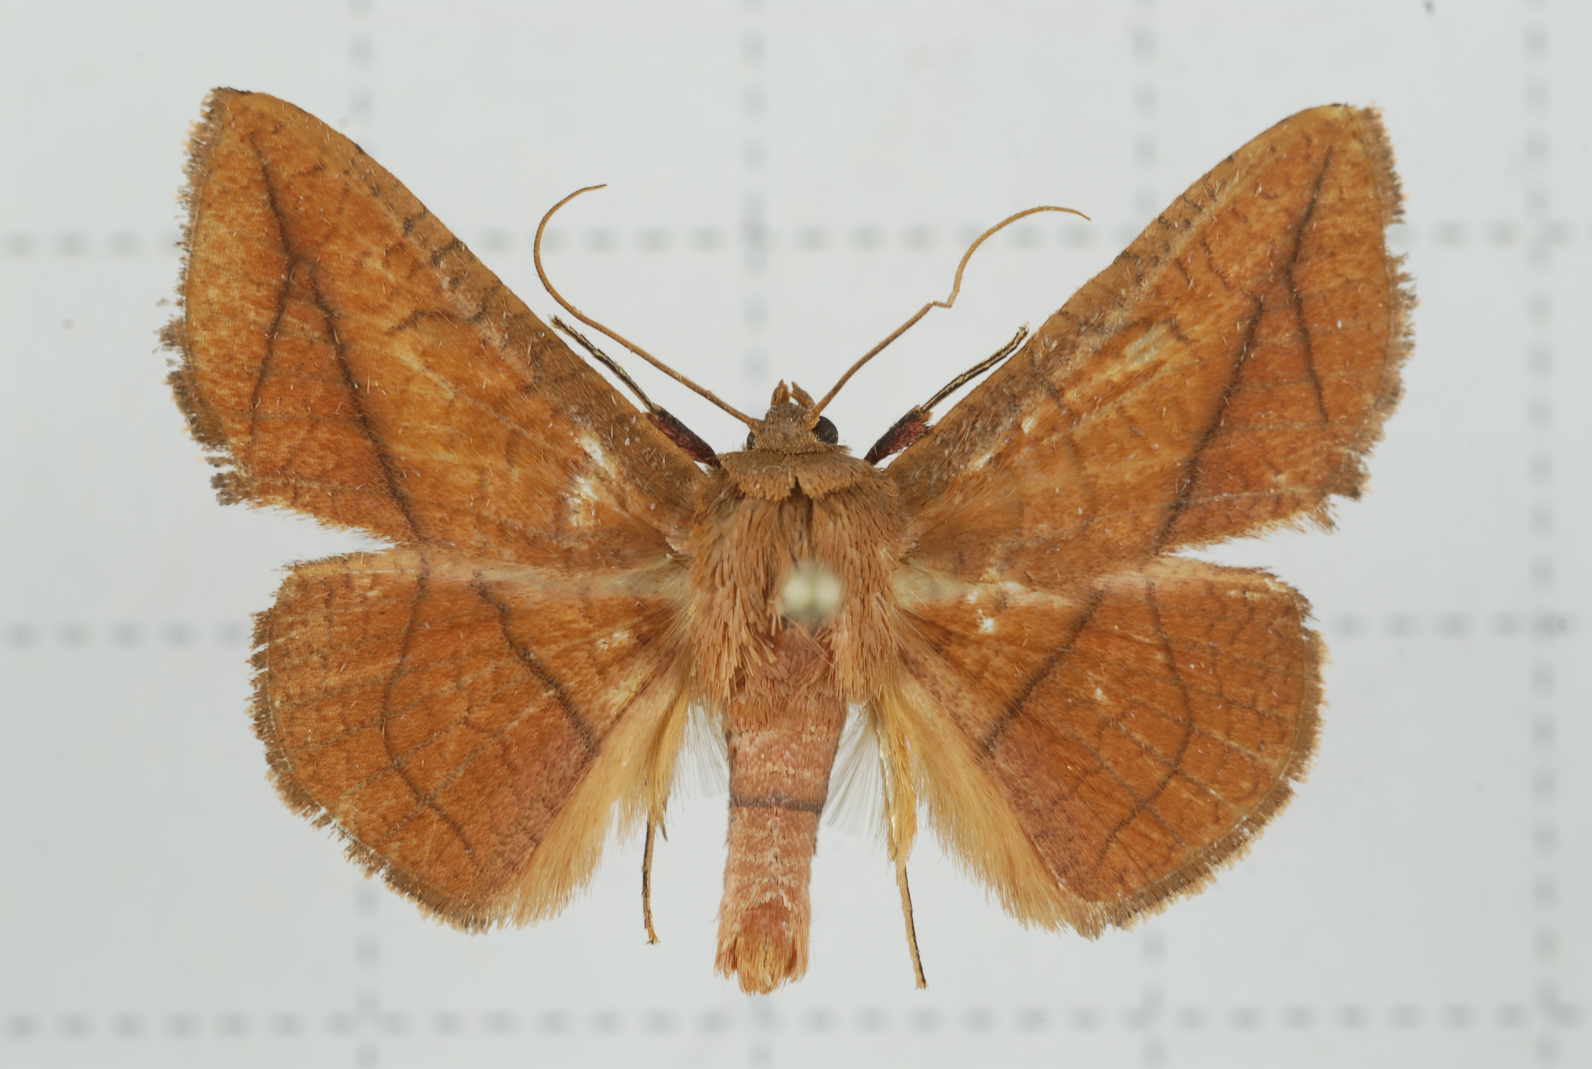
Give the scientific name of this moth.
Sonagara strigipennis
